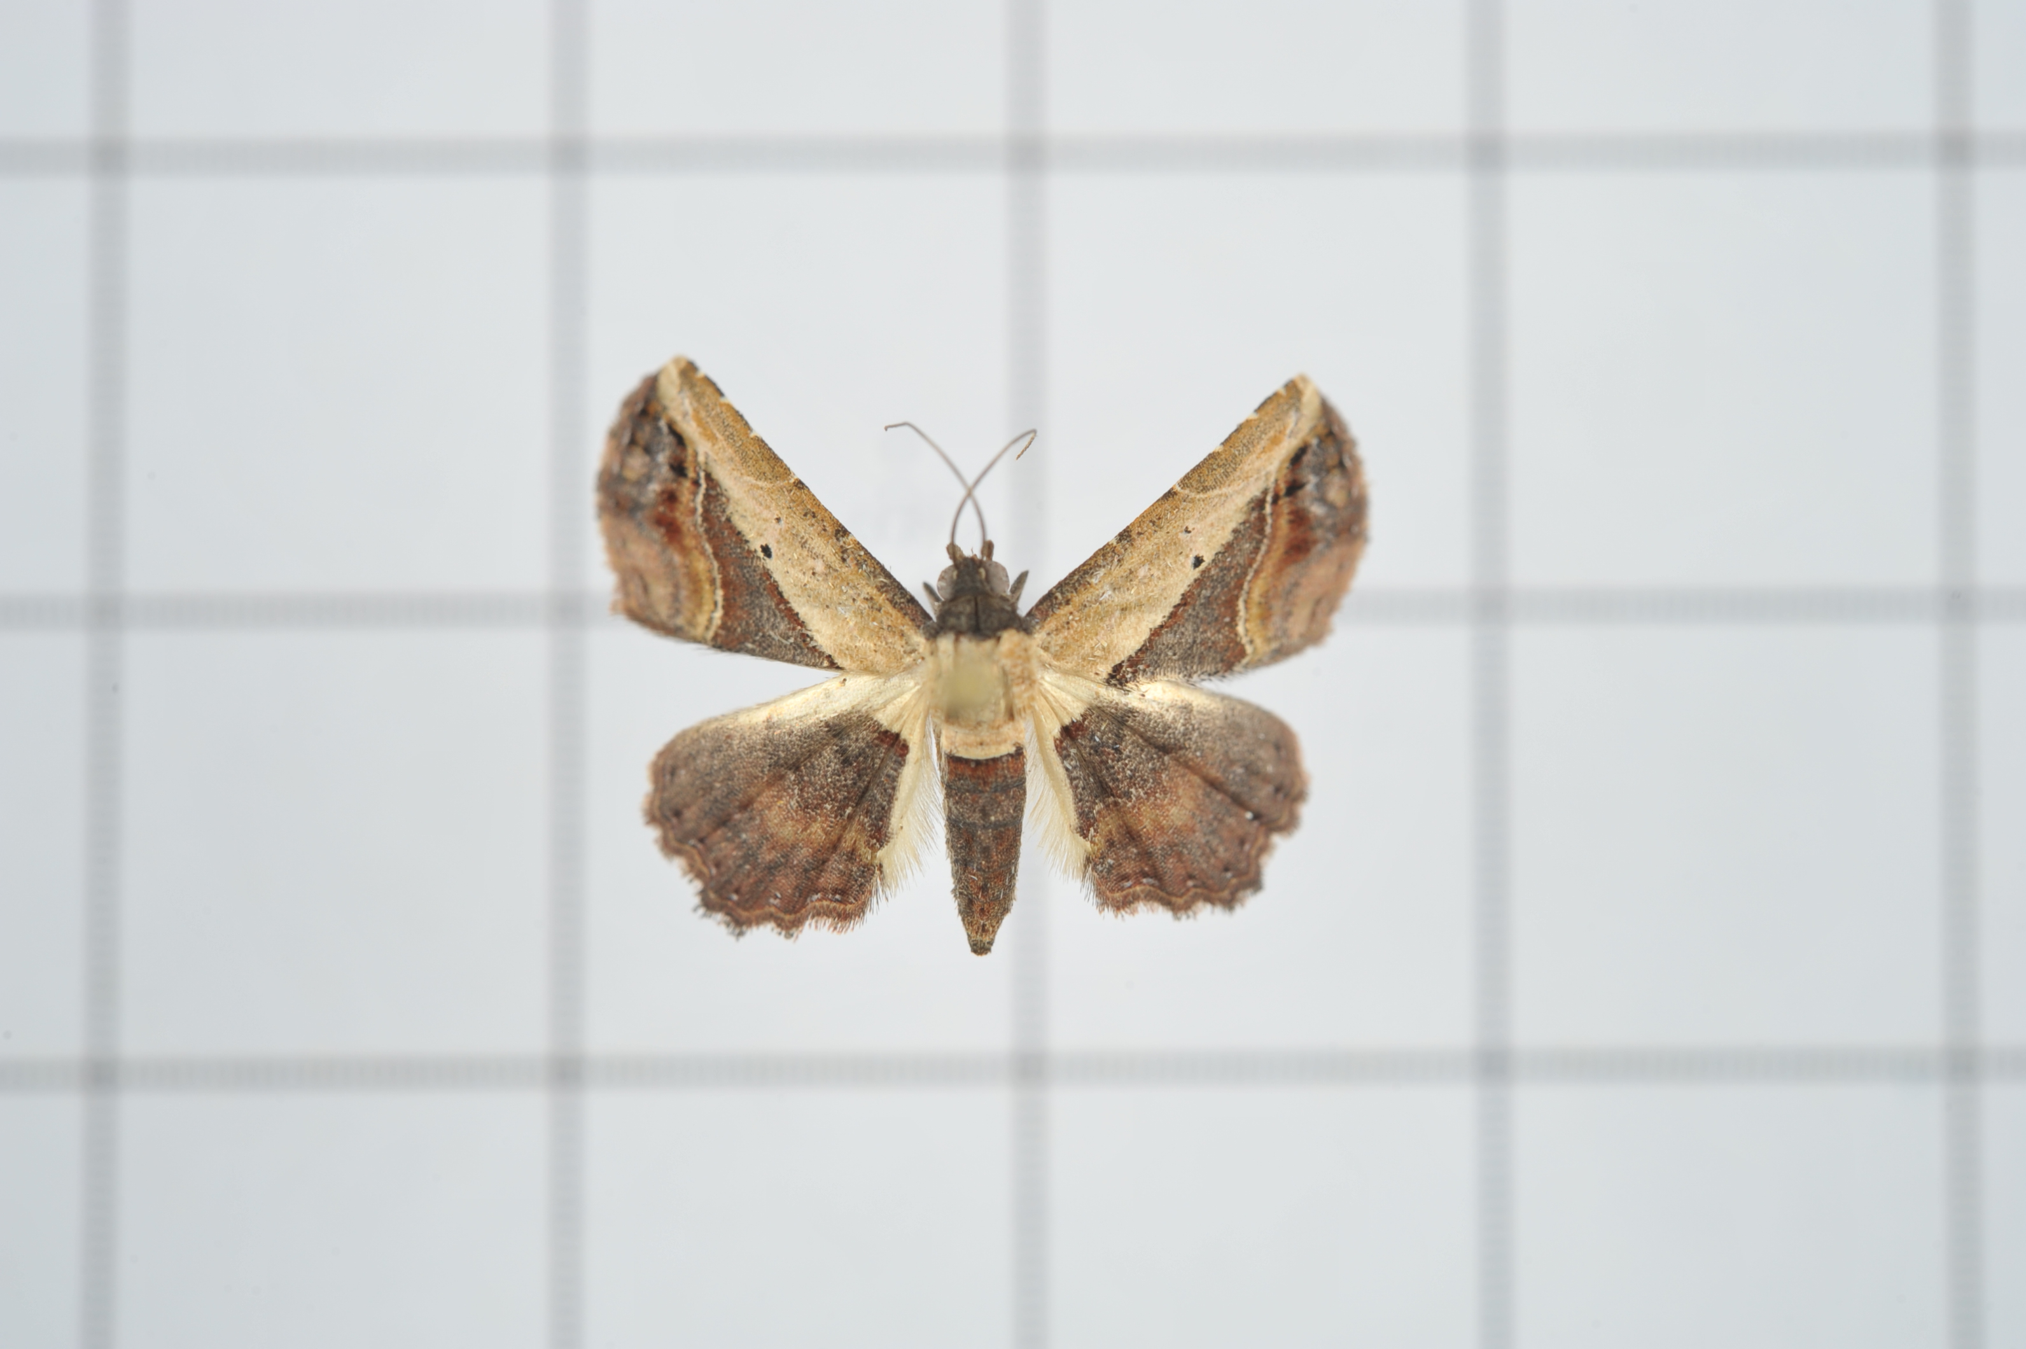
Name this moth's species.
Ataboruza stragulata
